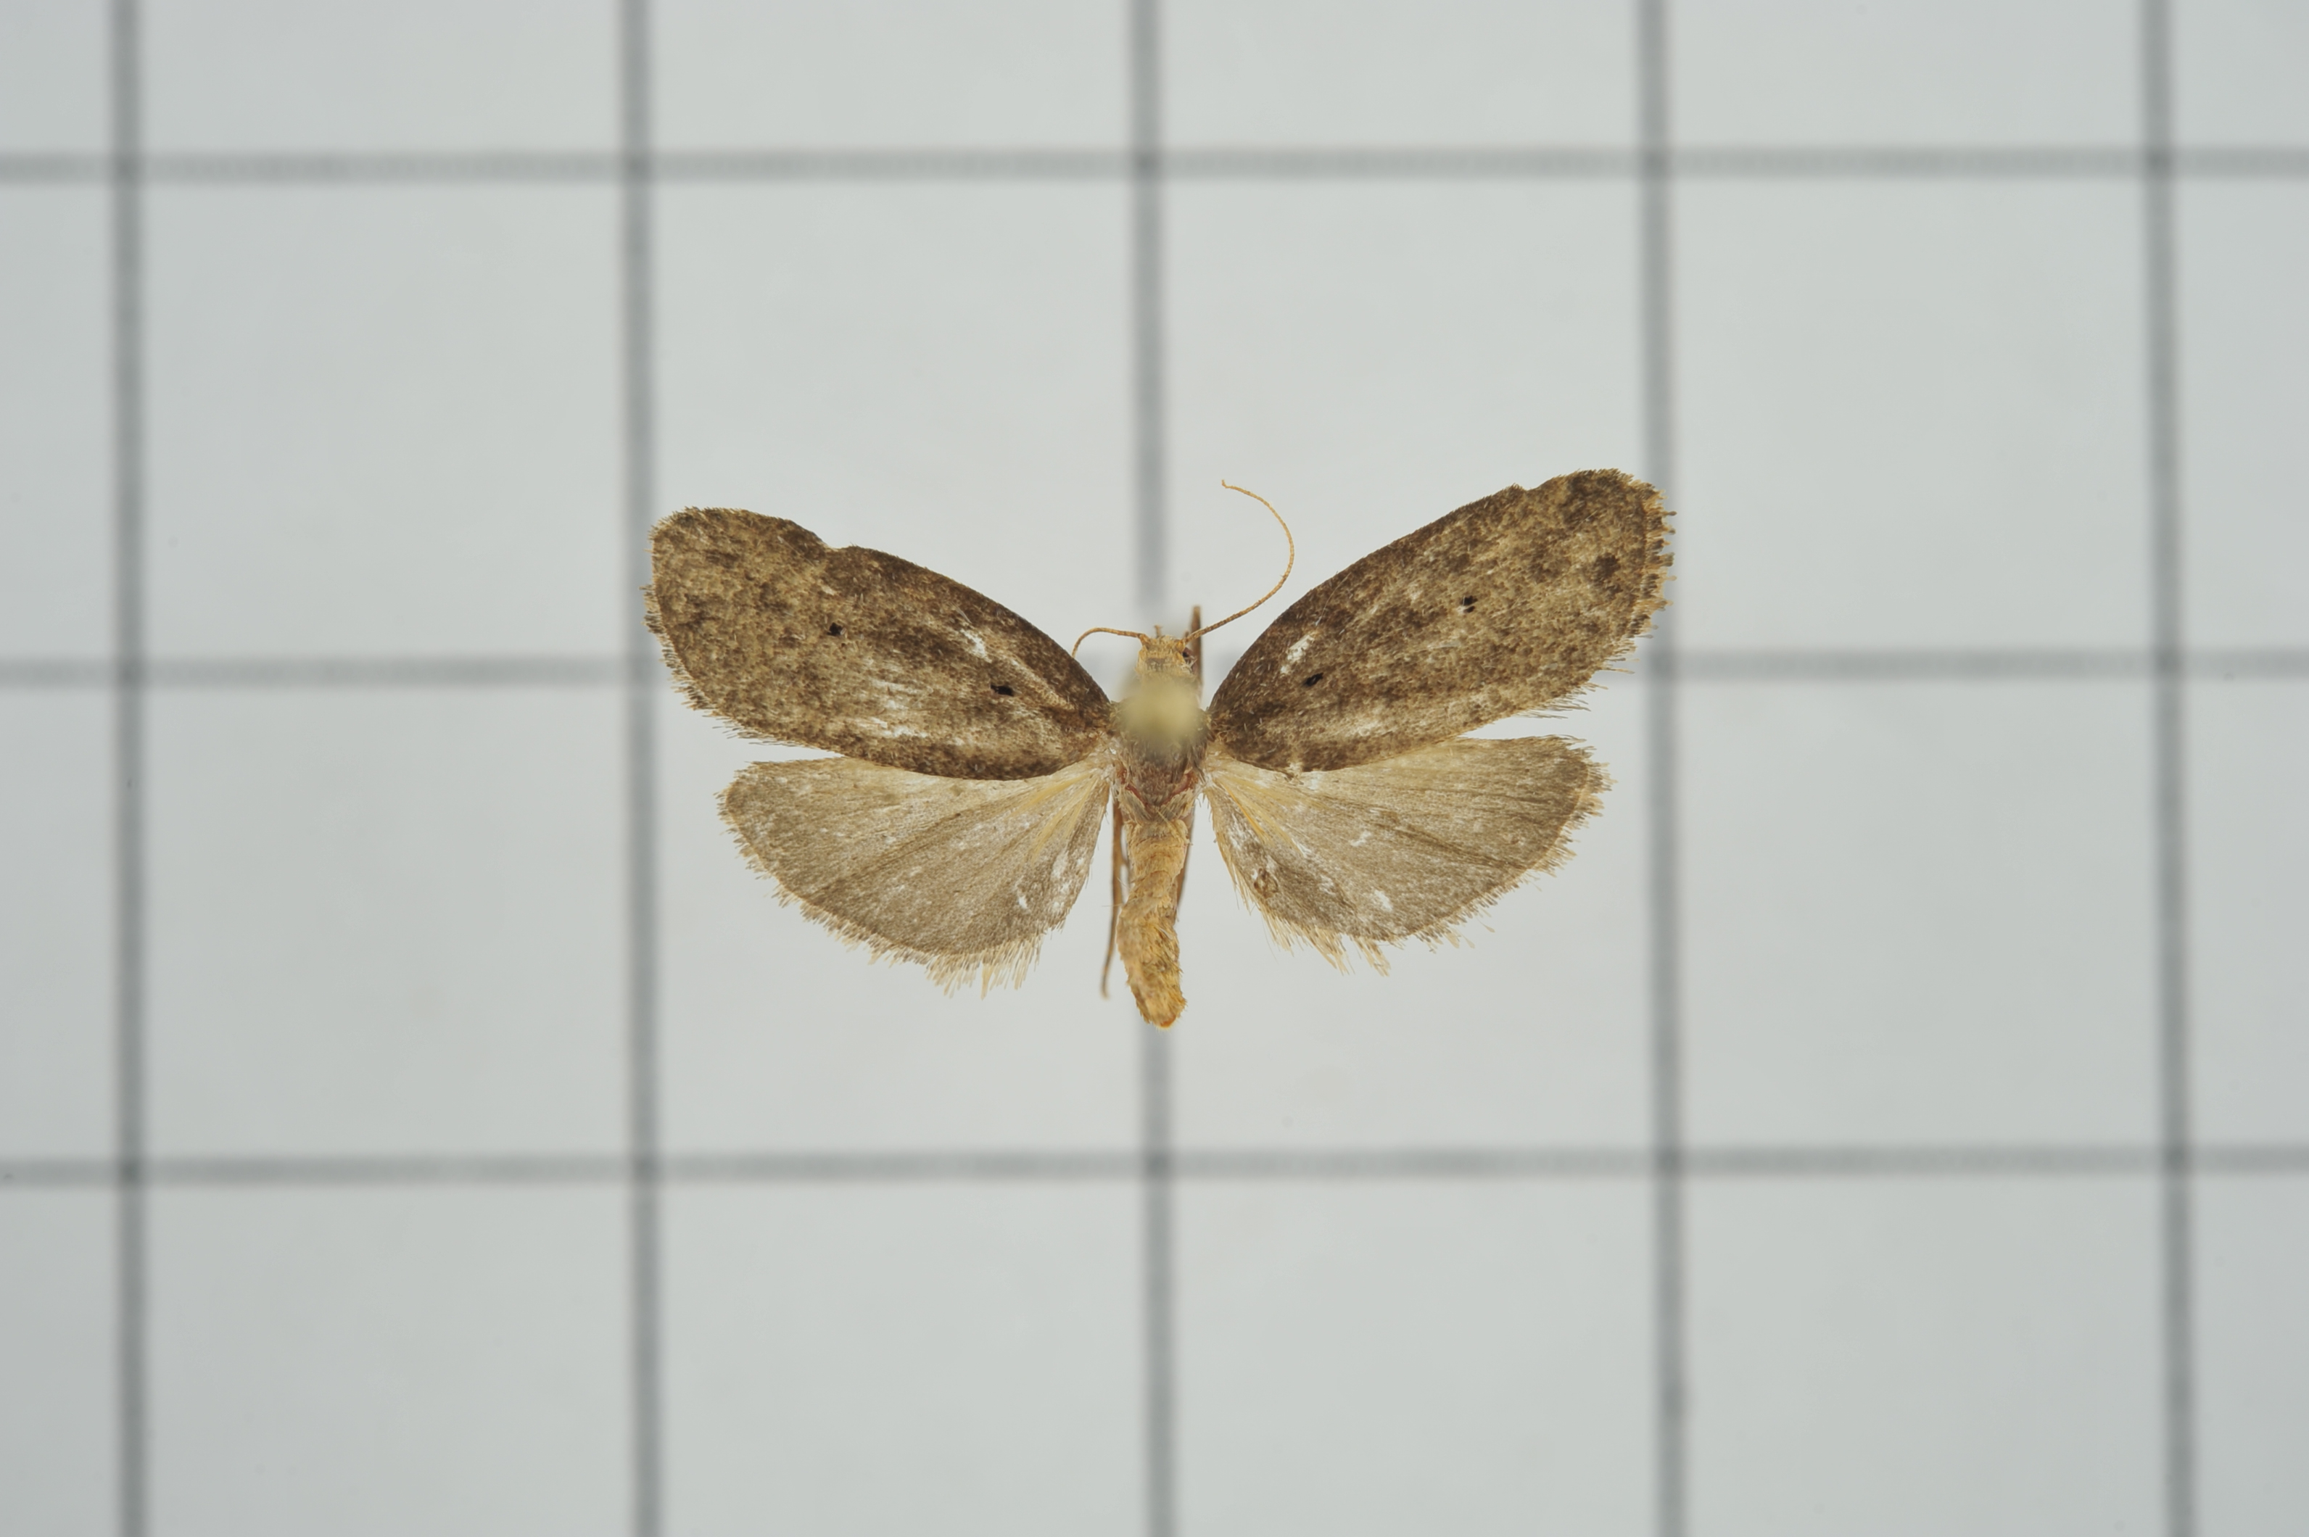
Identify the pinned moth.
Eugoa brunnea
